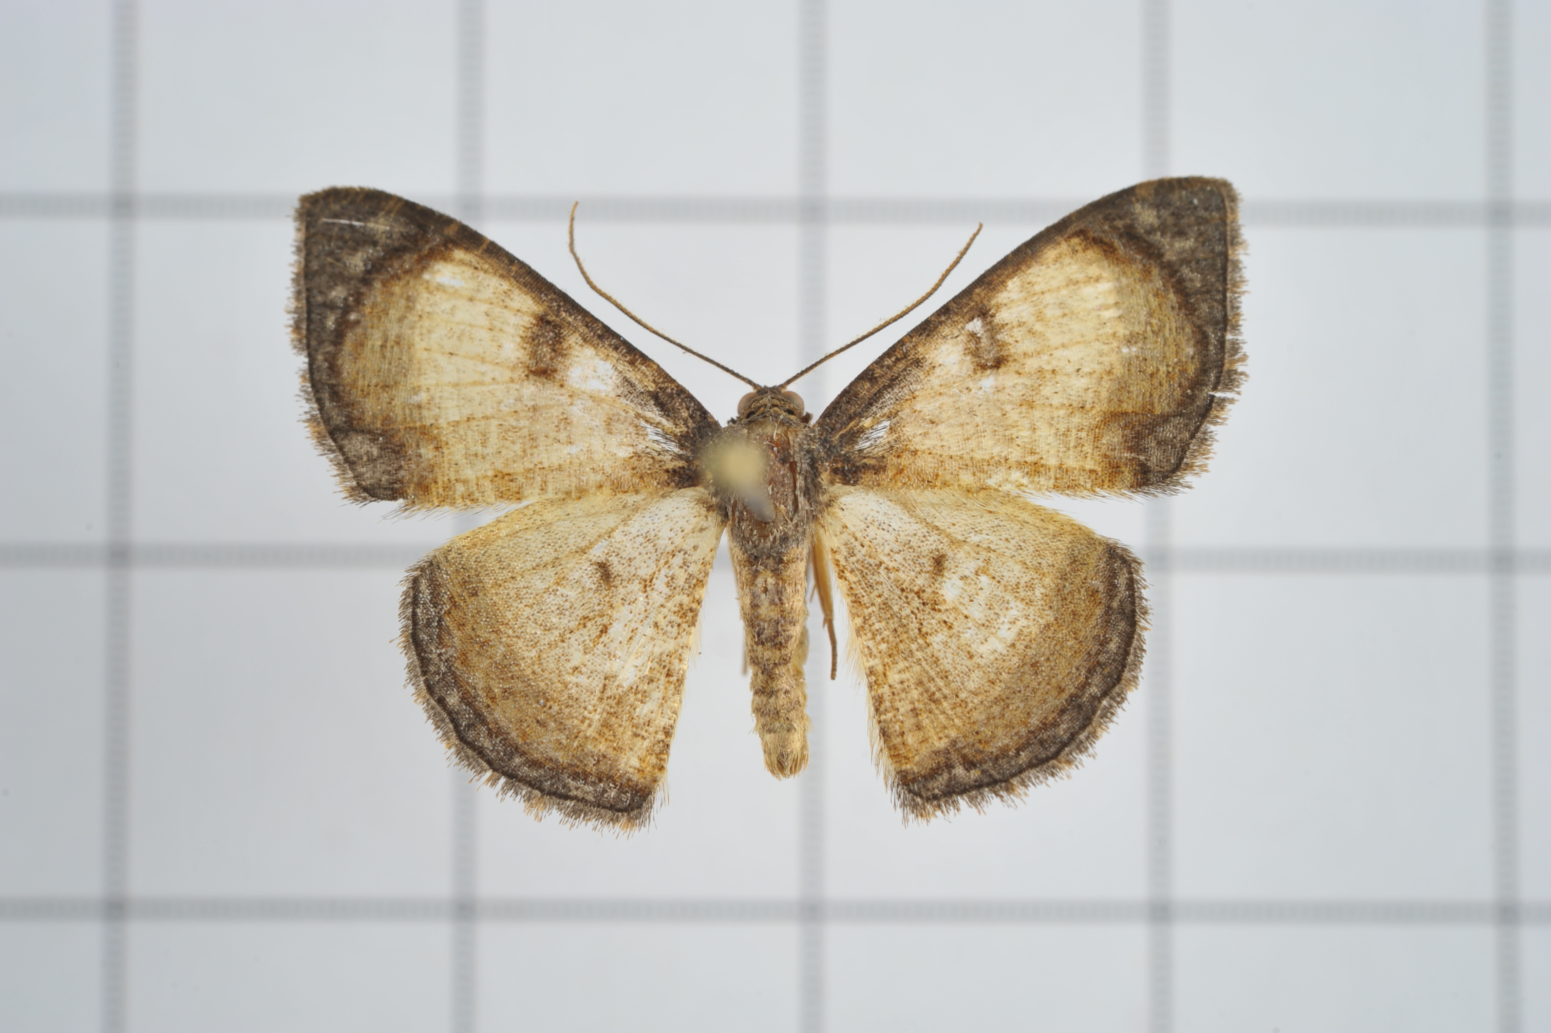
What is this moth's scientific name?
Hydatocapnia gemina
